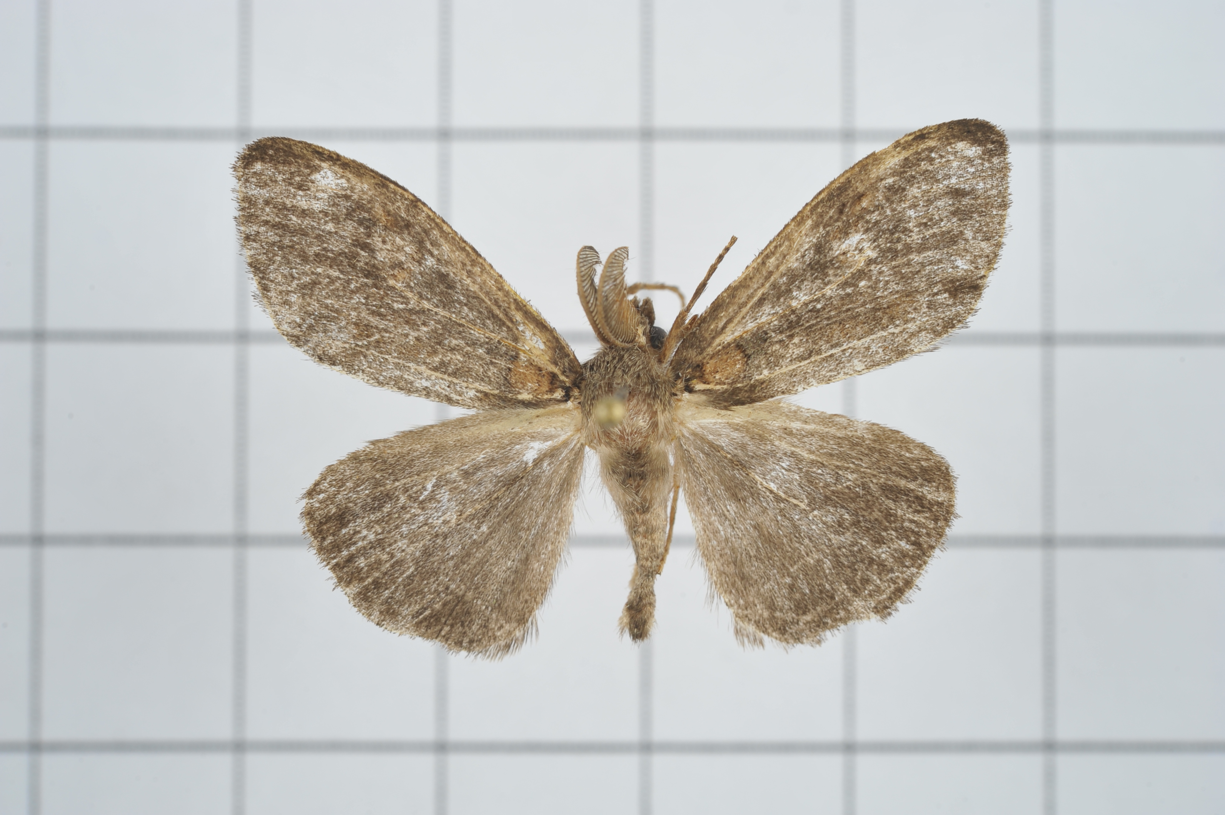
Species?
Olene dudgeoni
